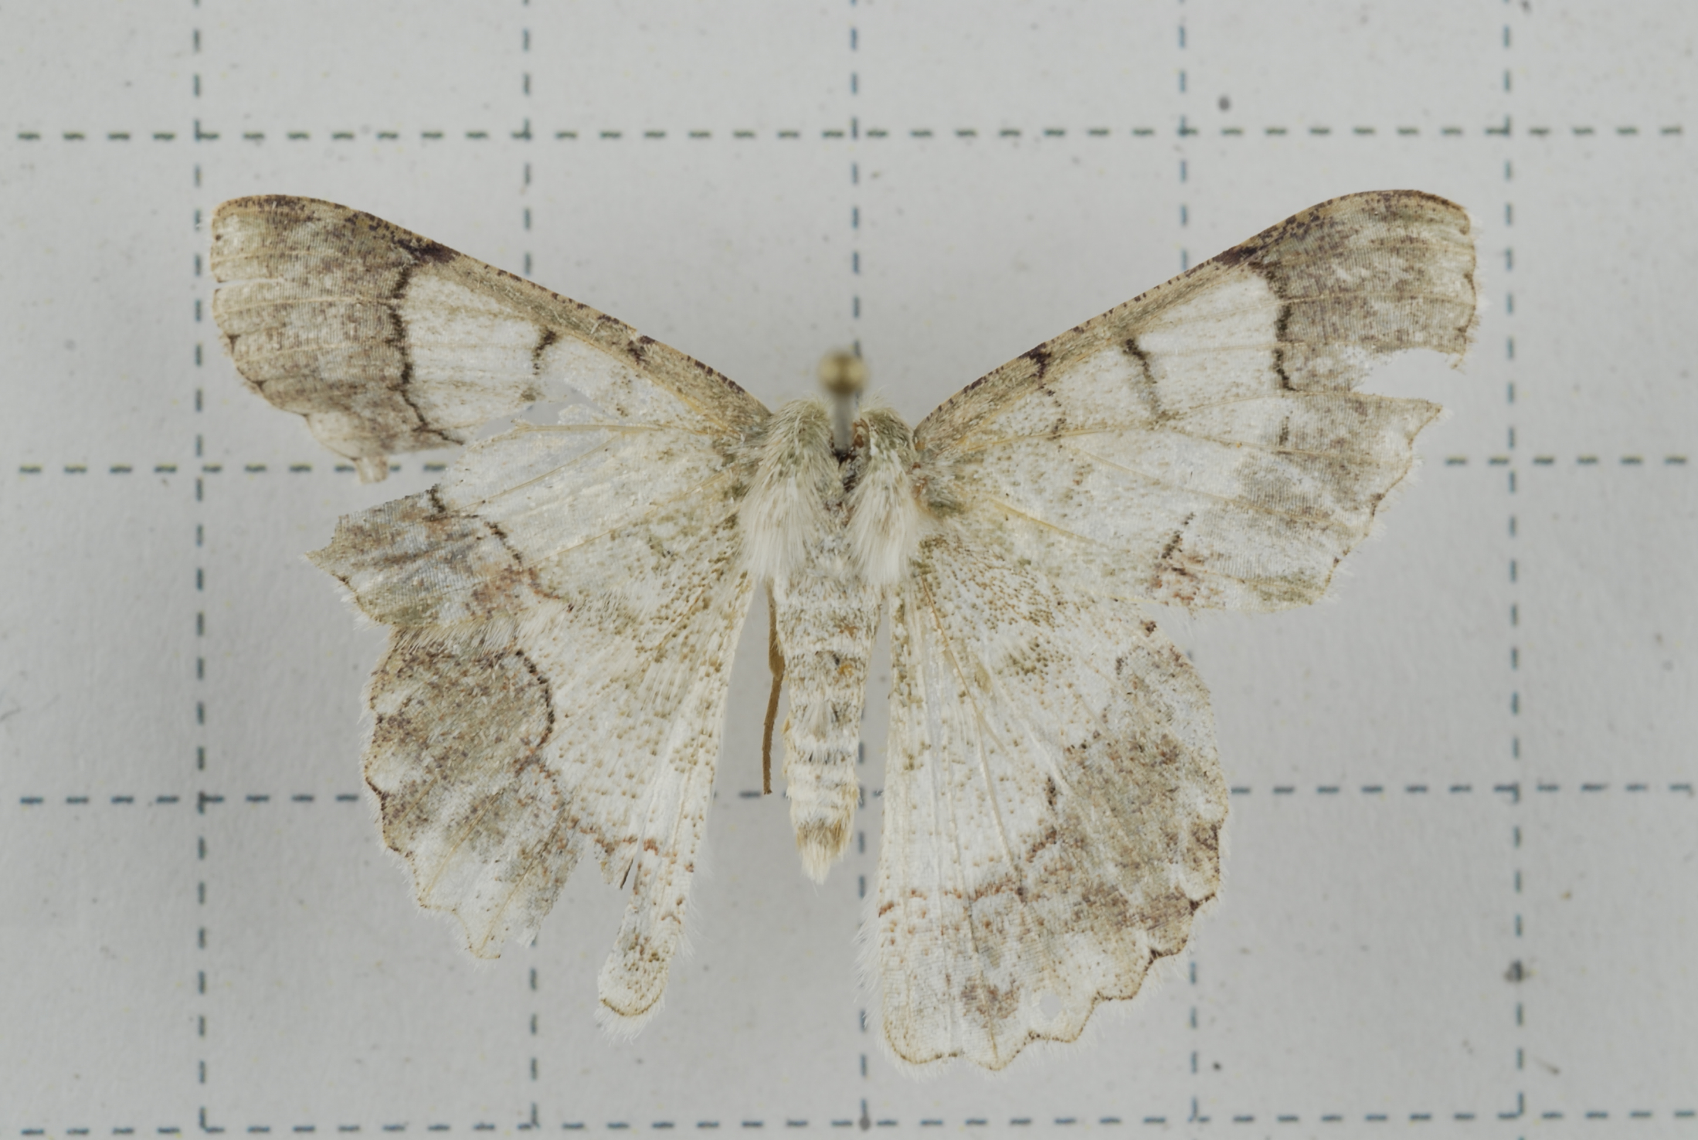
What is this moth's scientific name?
Pingasa ruginaria pacifica
